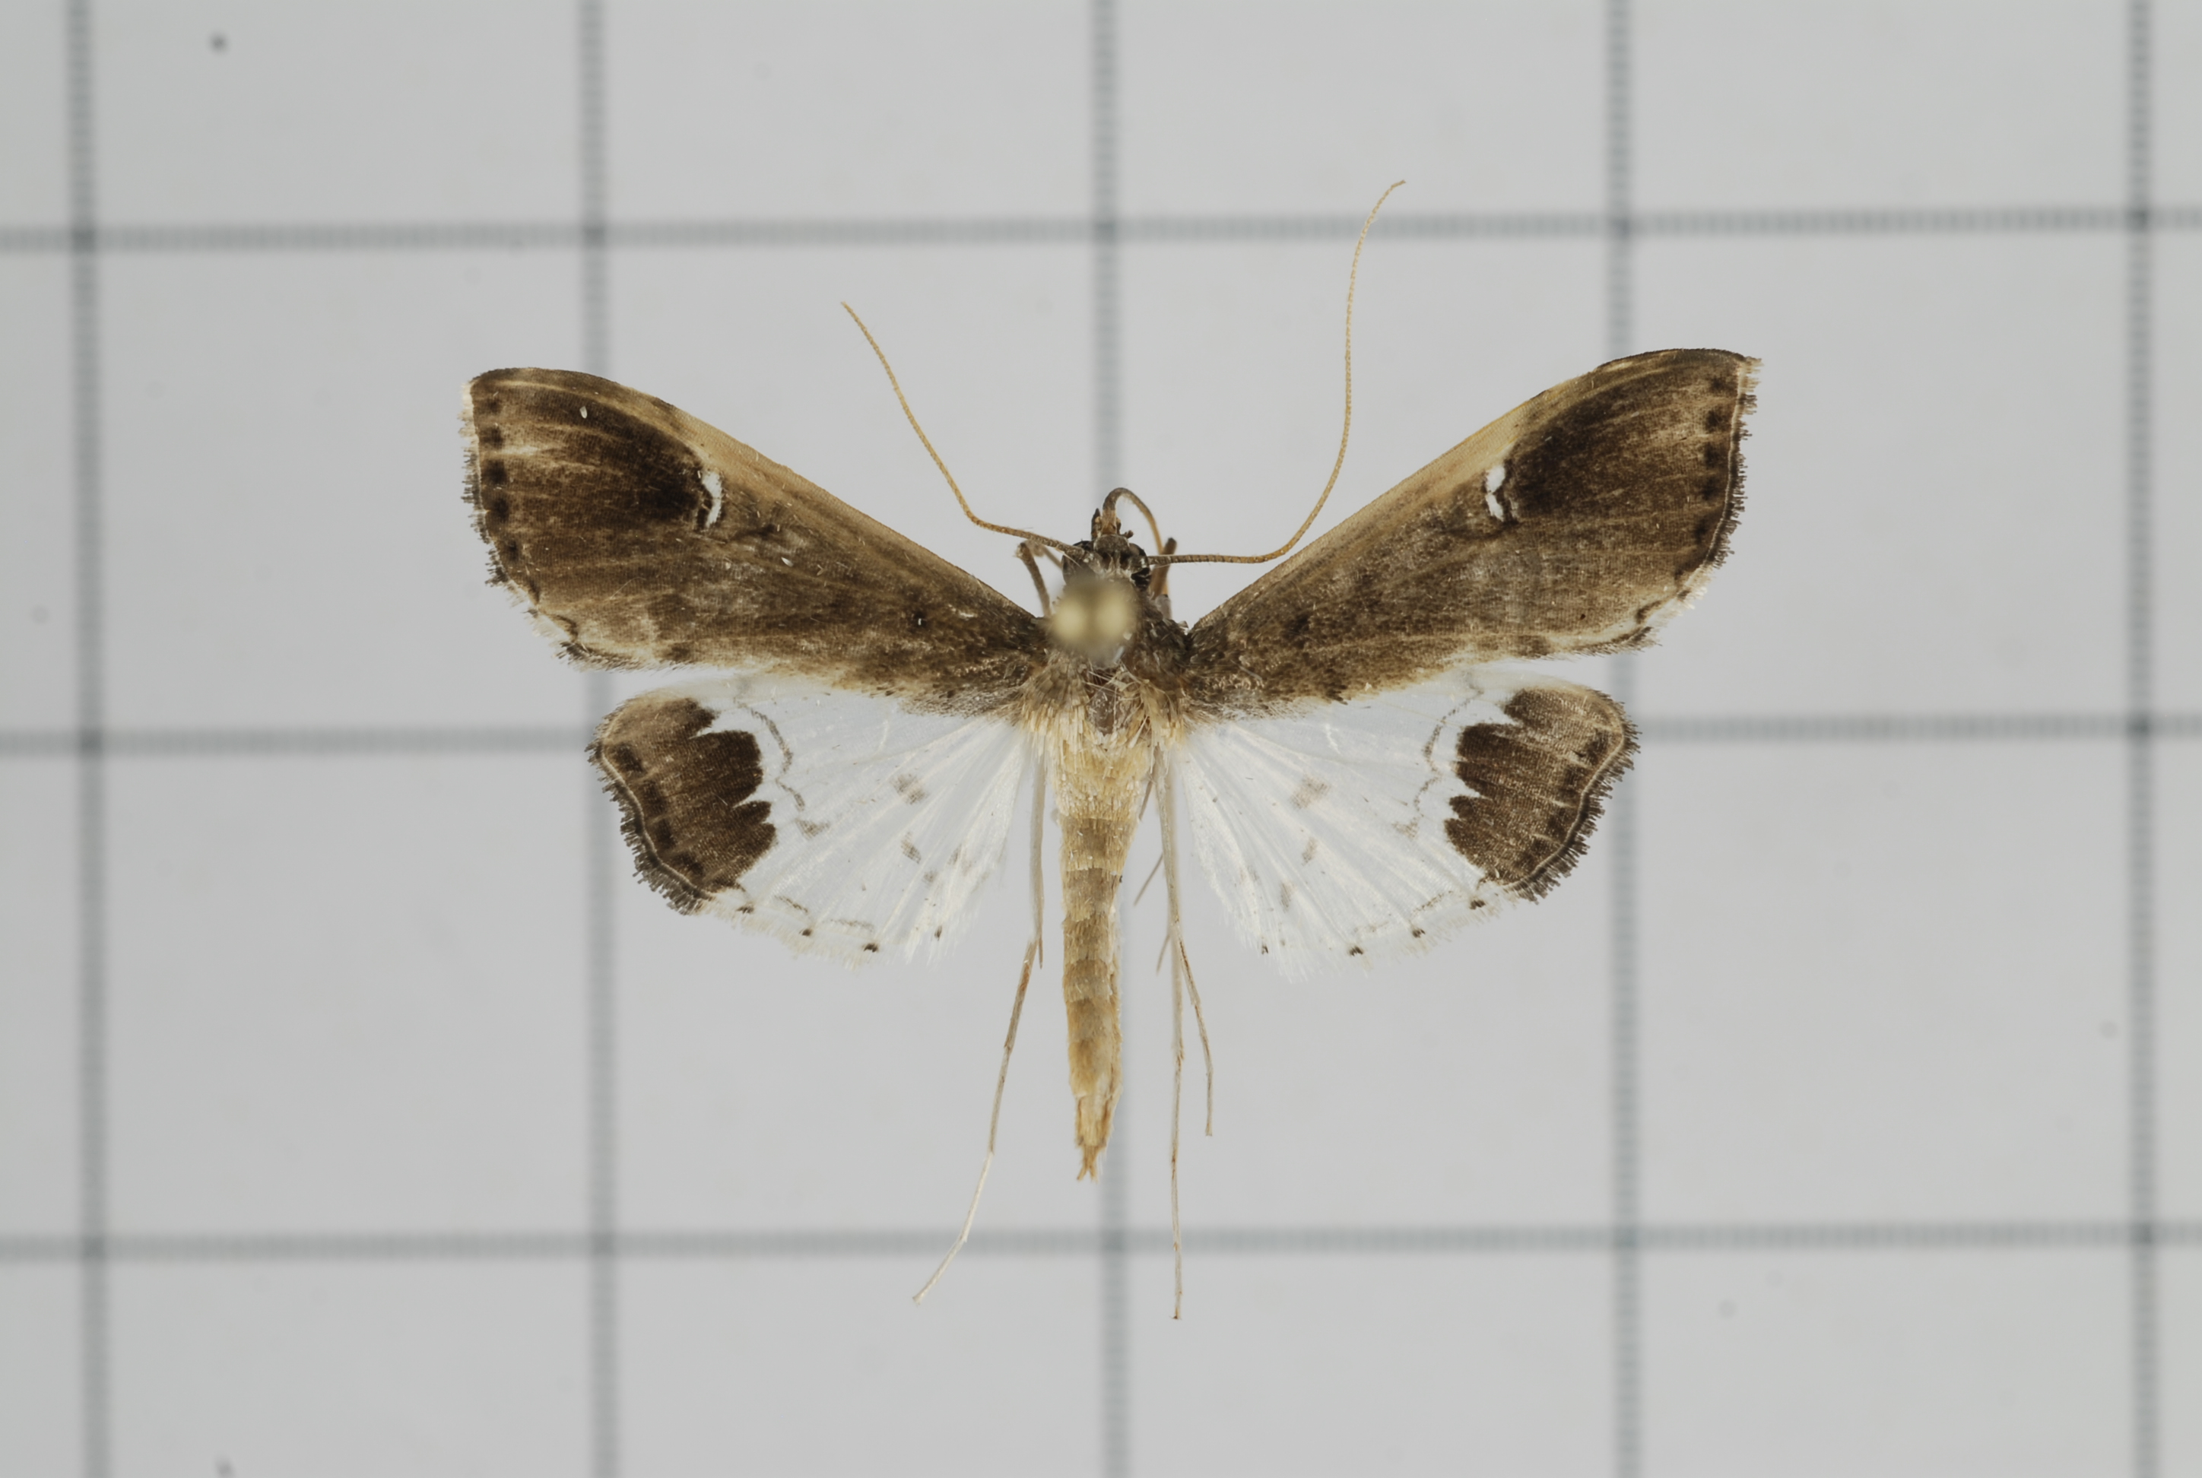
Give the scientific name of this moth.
Maruca amboinalis
